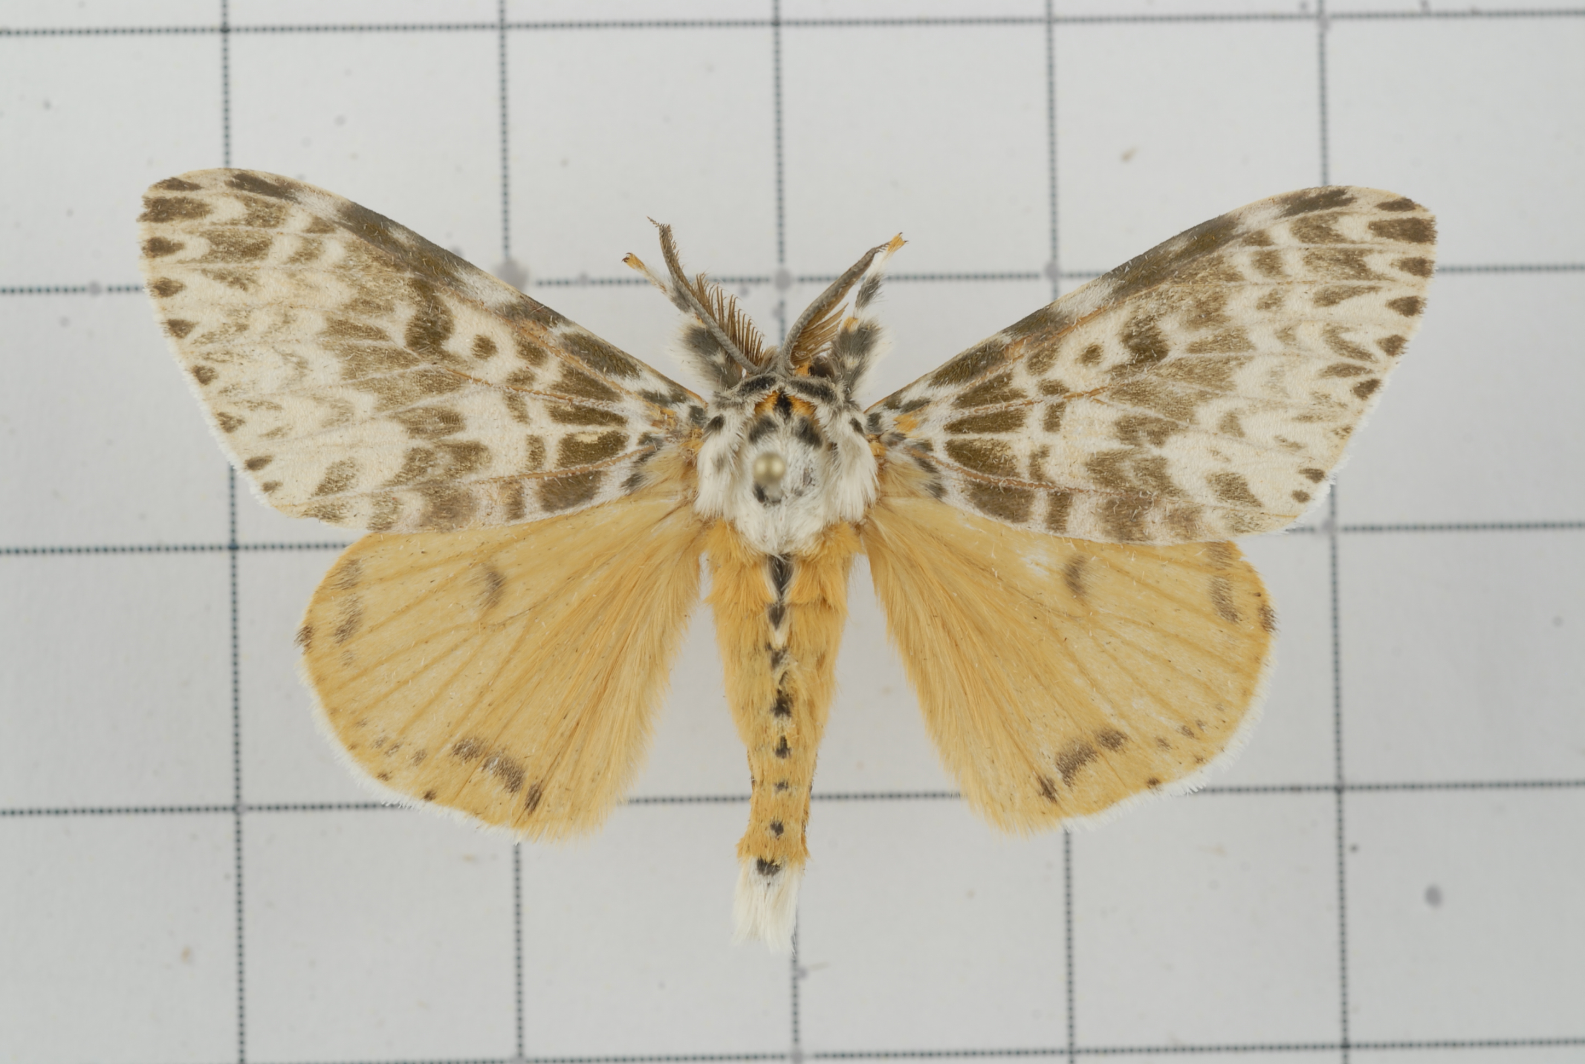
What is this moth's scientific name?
Lymantria mathura subpallida
